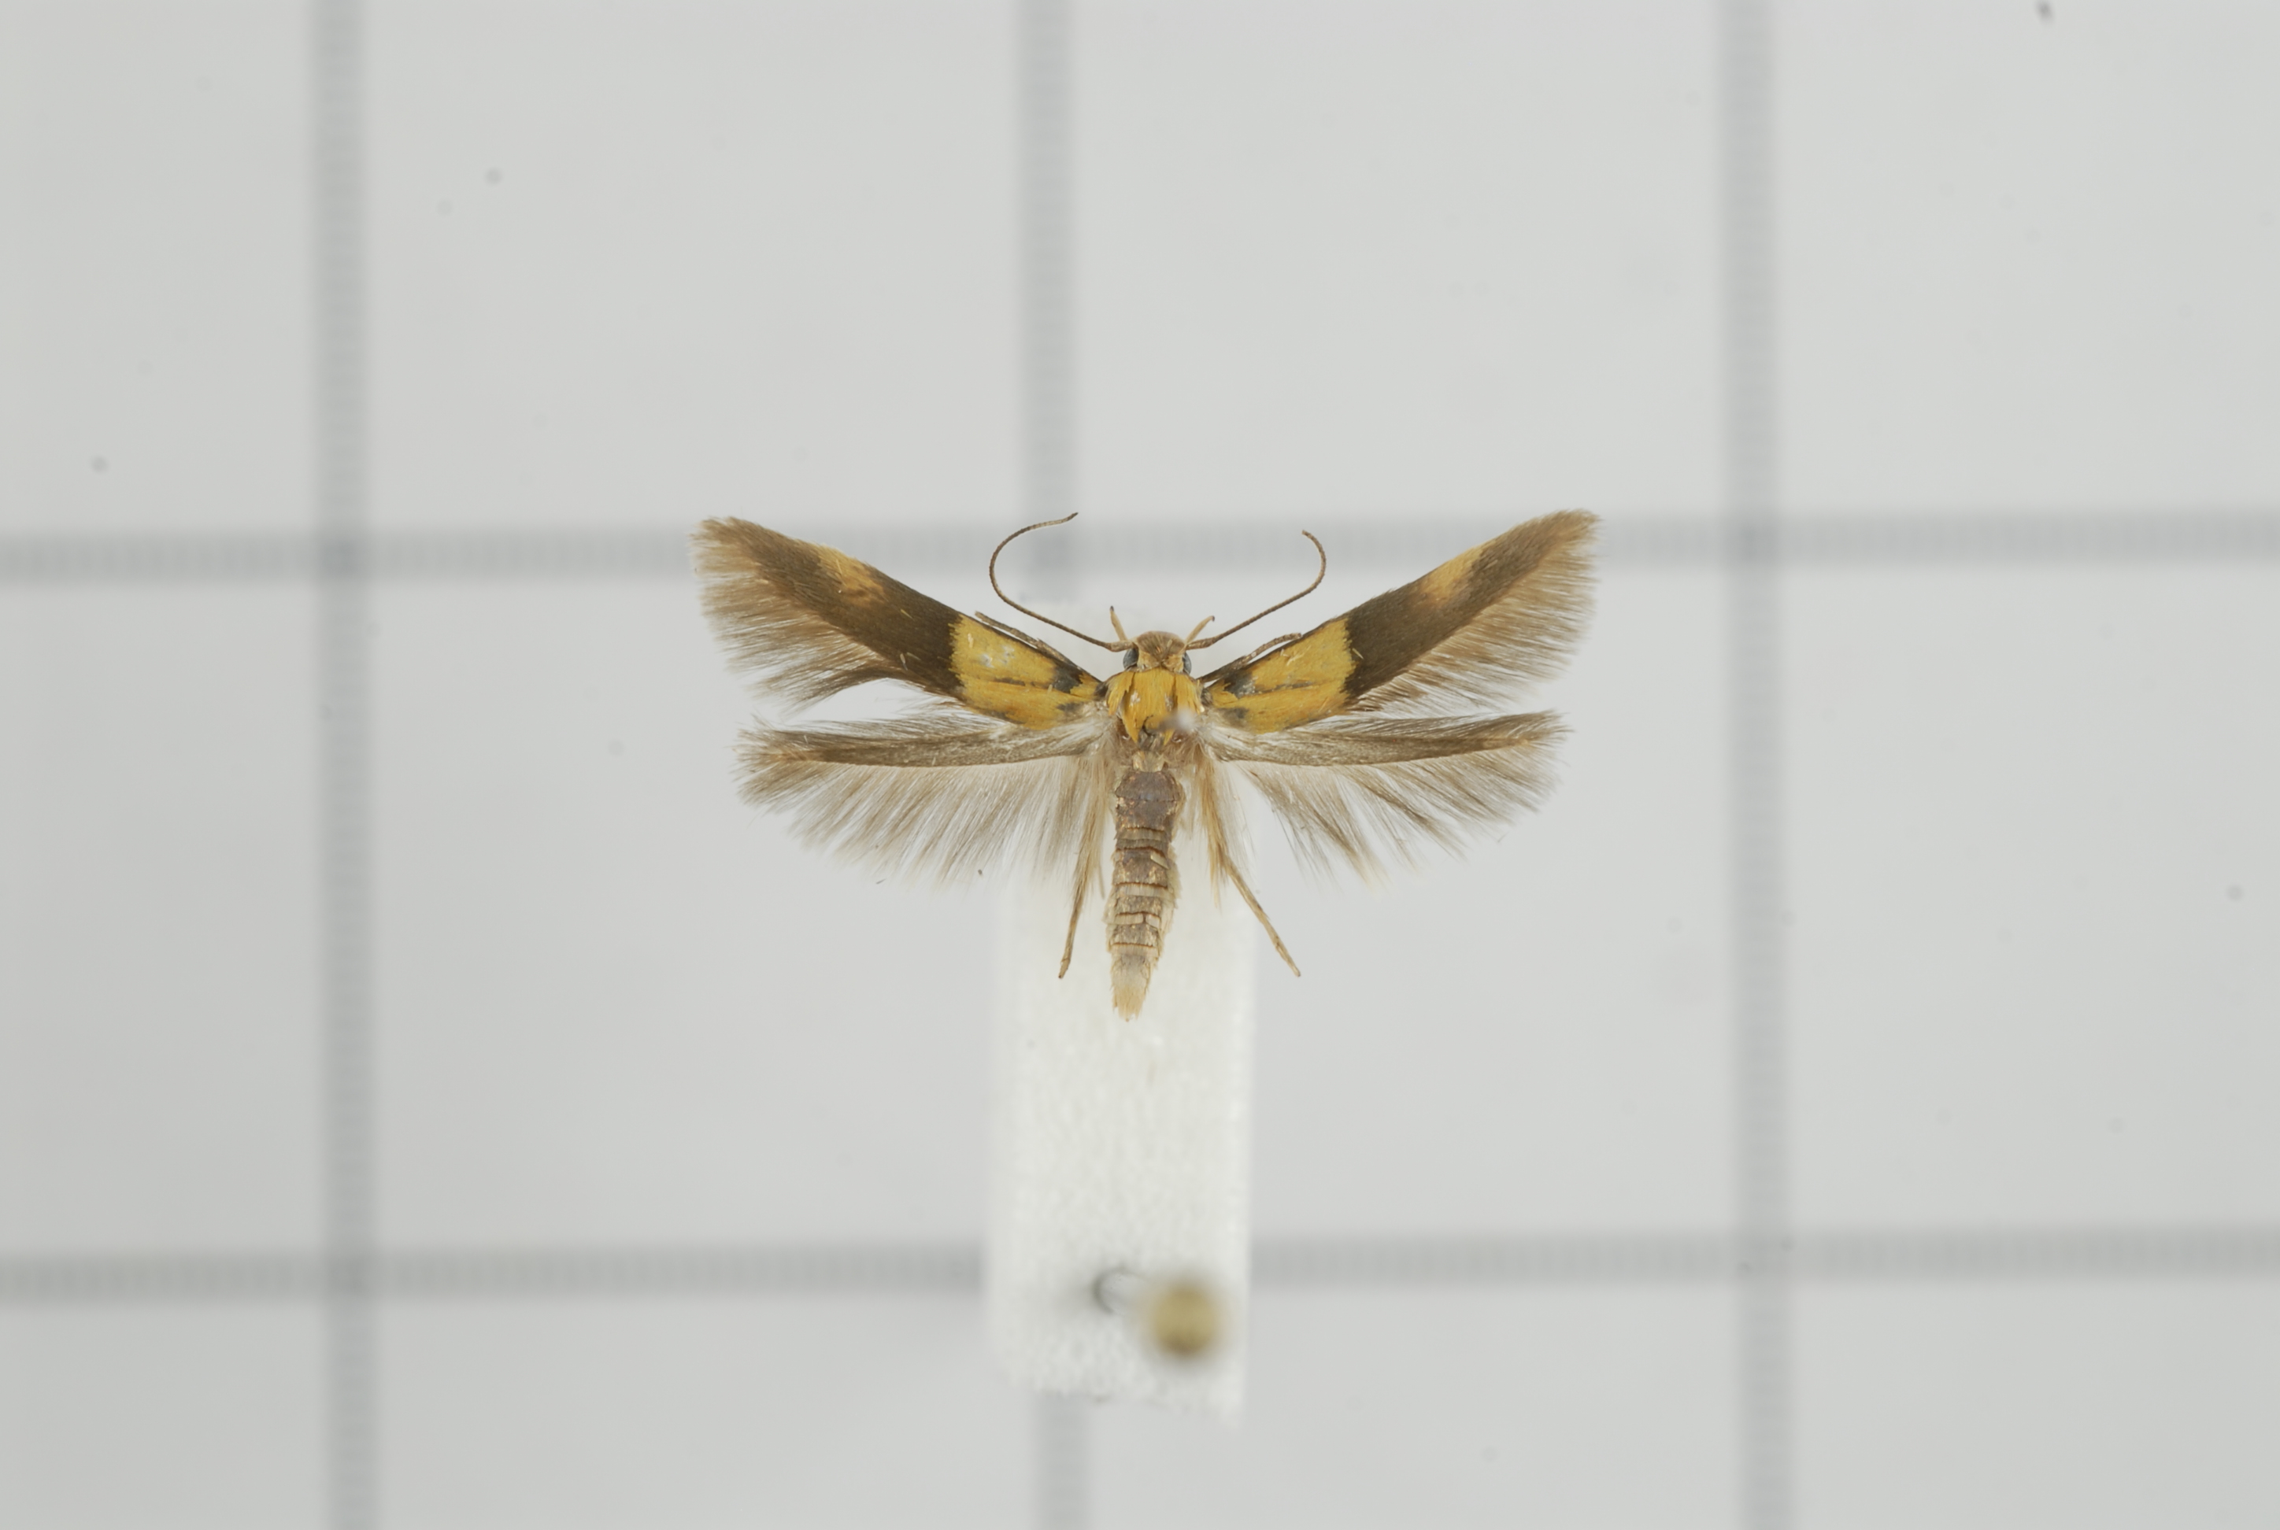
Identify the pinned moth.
Stathmopoda auriferella
